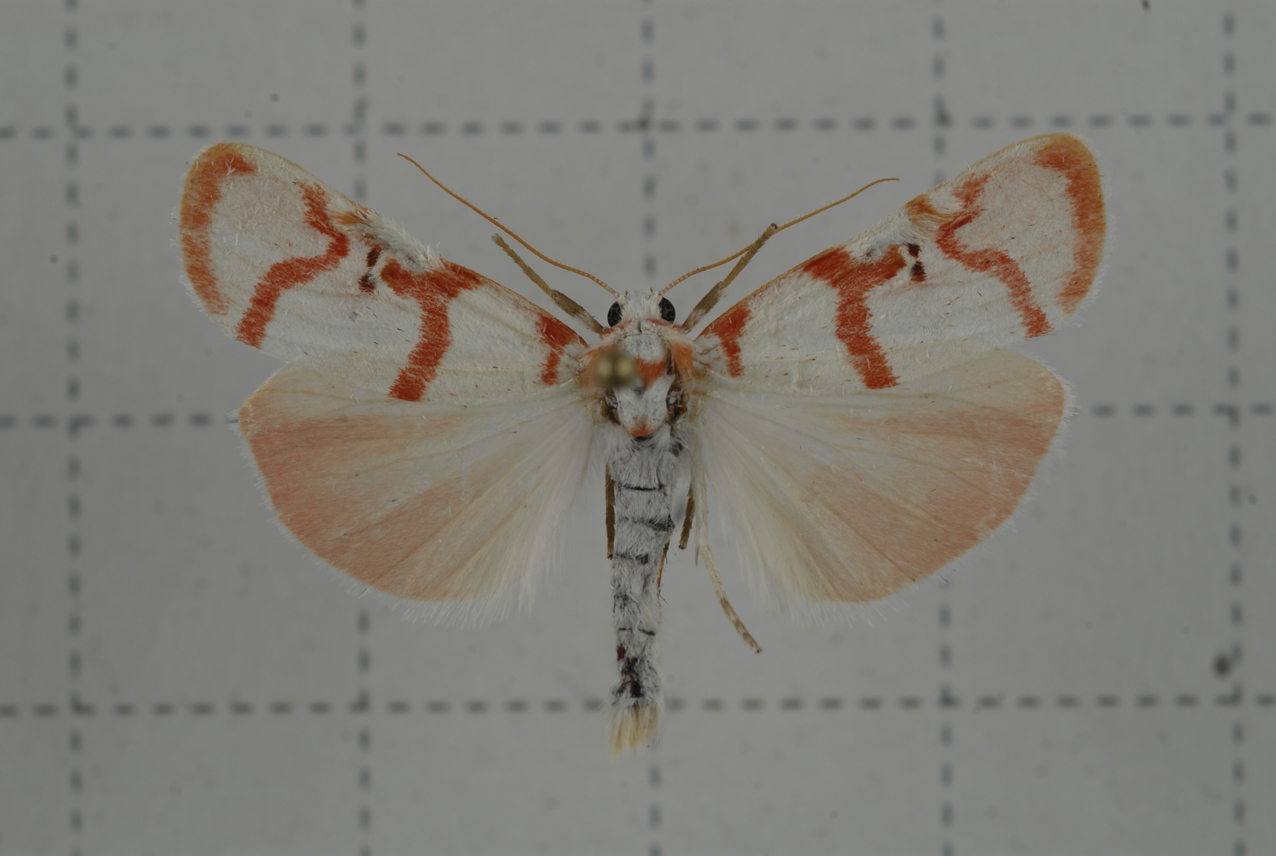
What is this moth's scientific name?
Cyana hamata hamata
